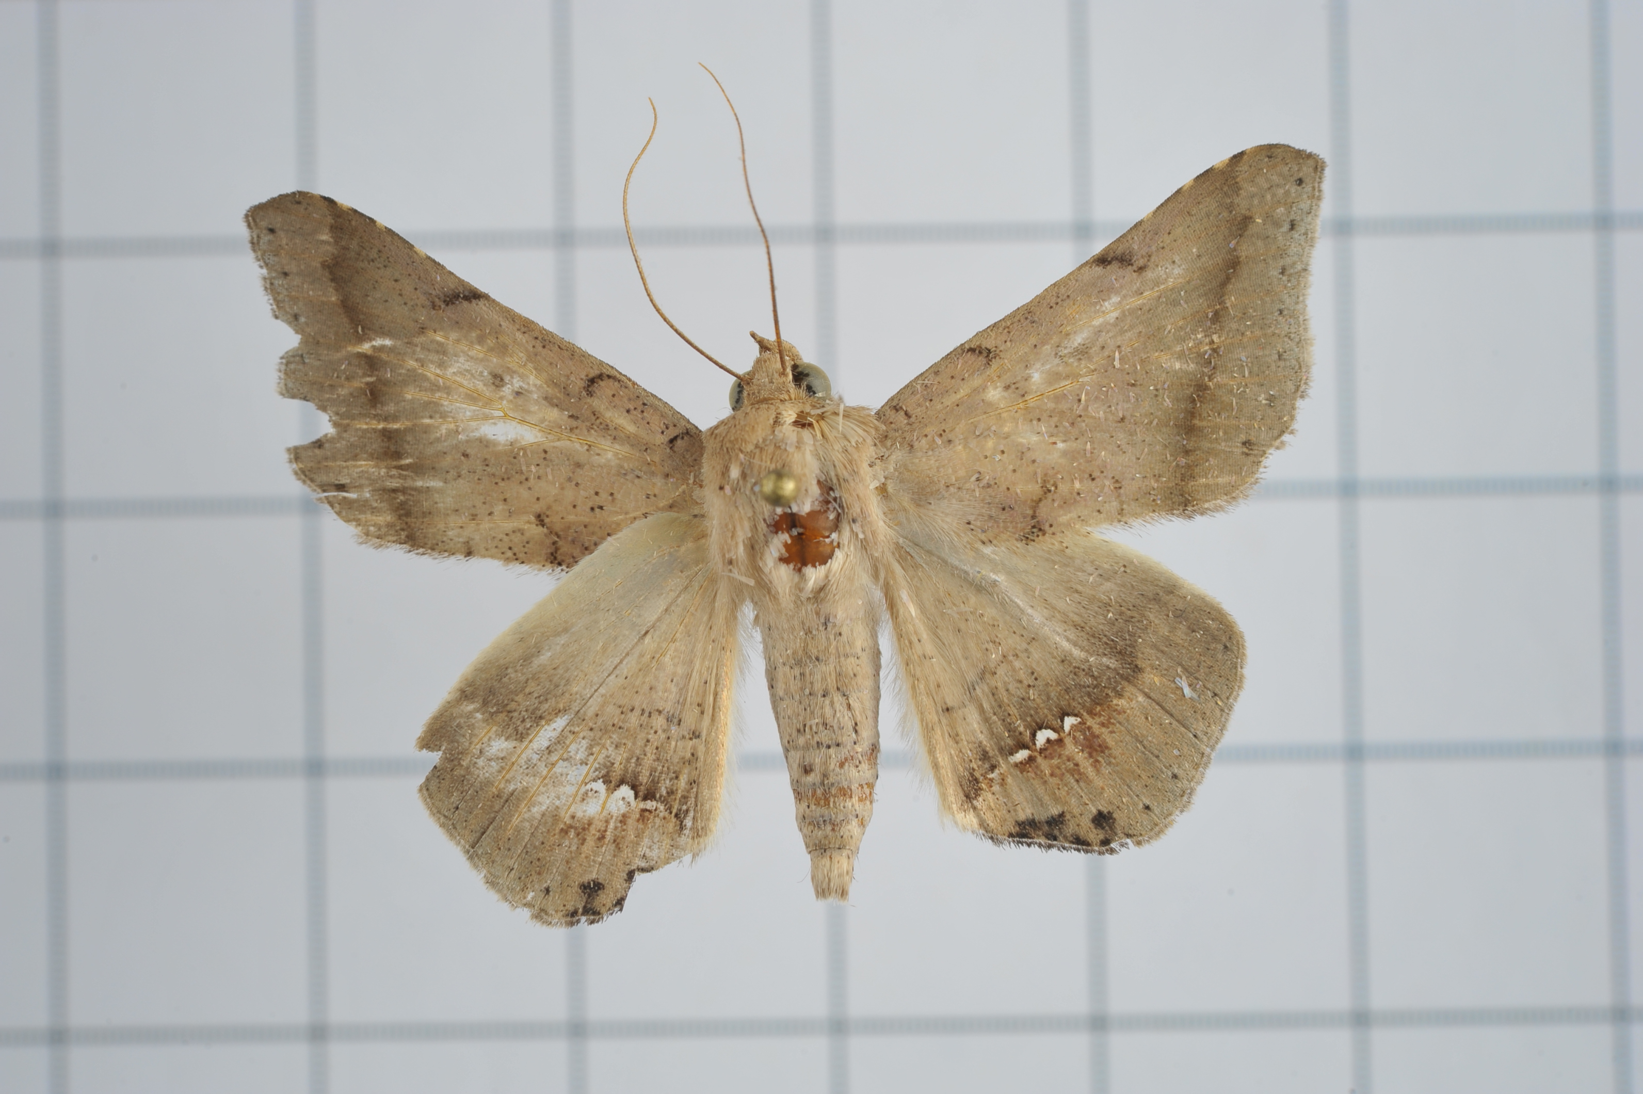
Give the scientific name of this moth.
Macaldenia palumba
